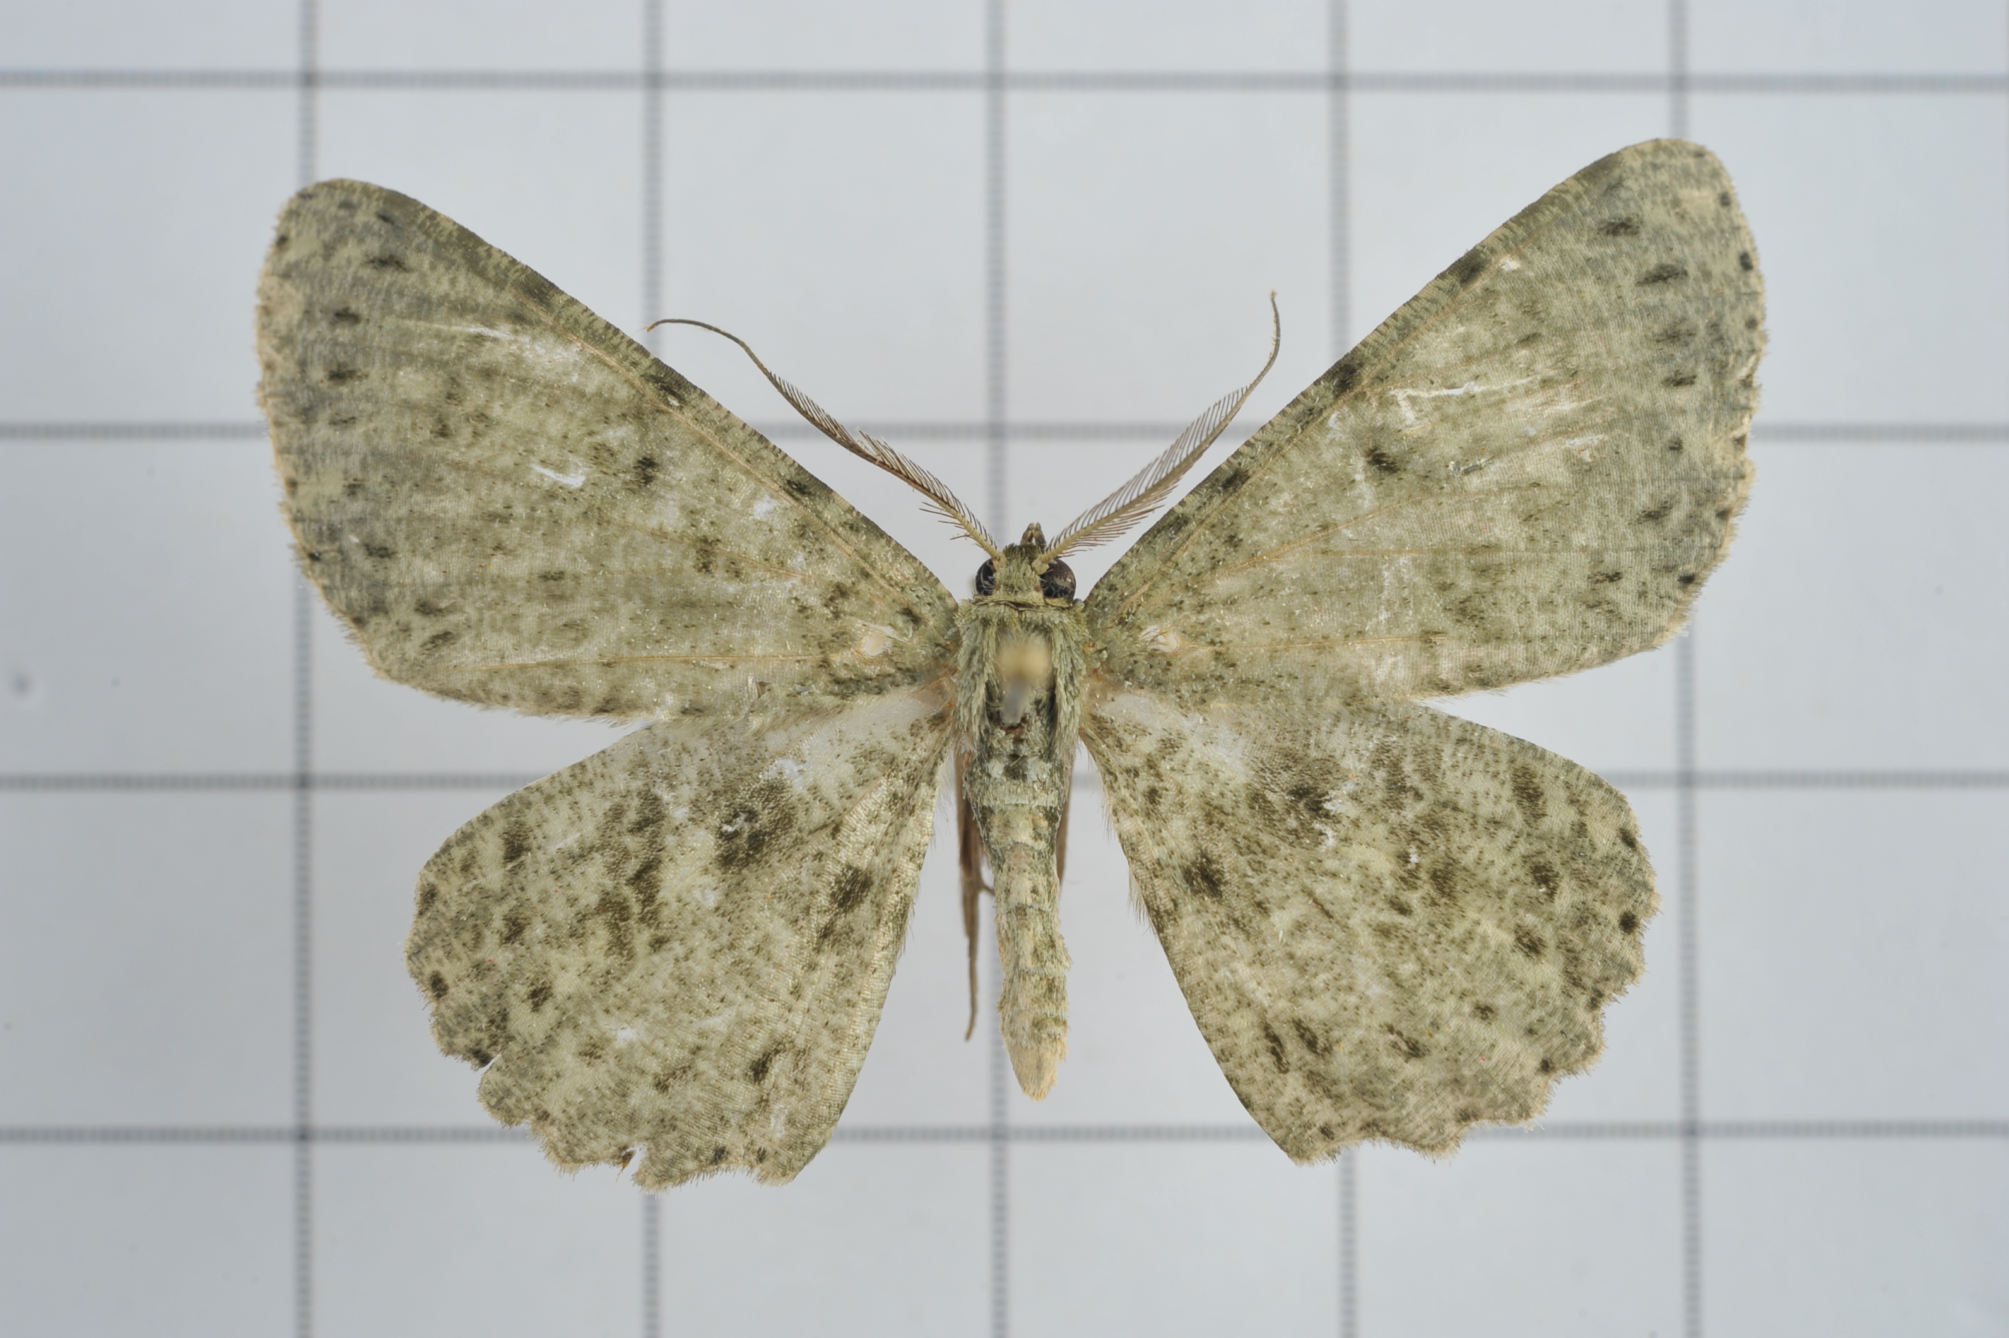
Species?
Catoria olivescens olivescens
